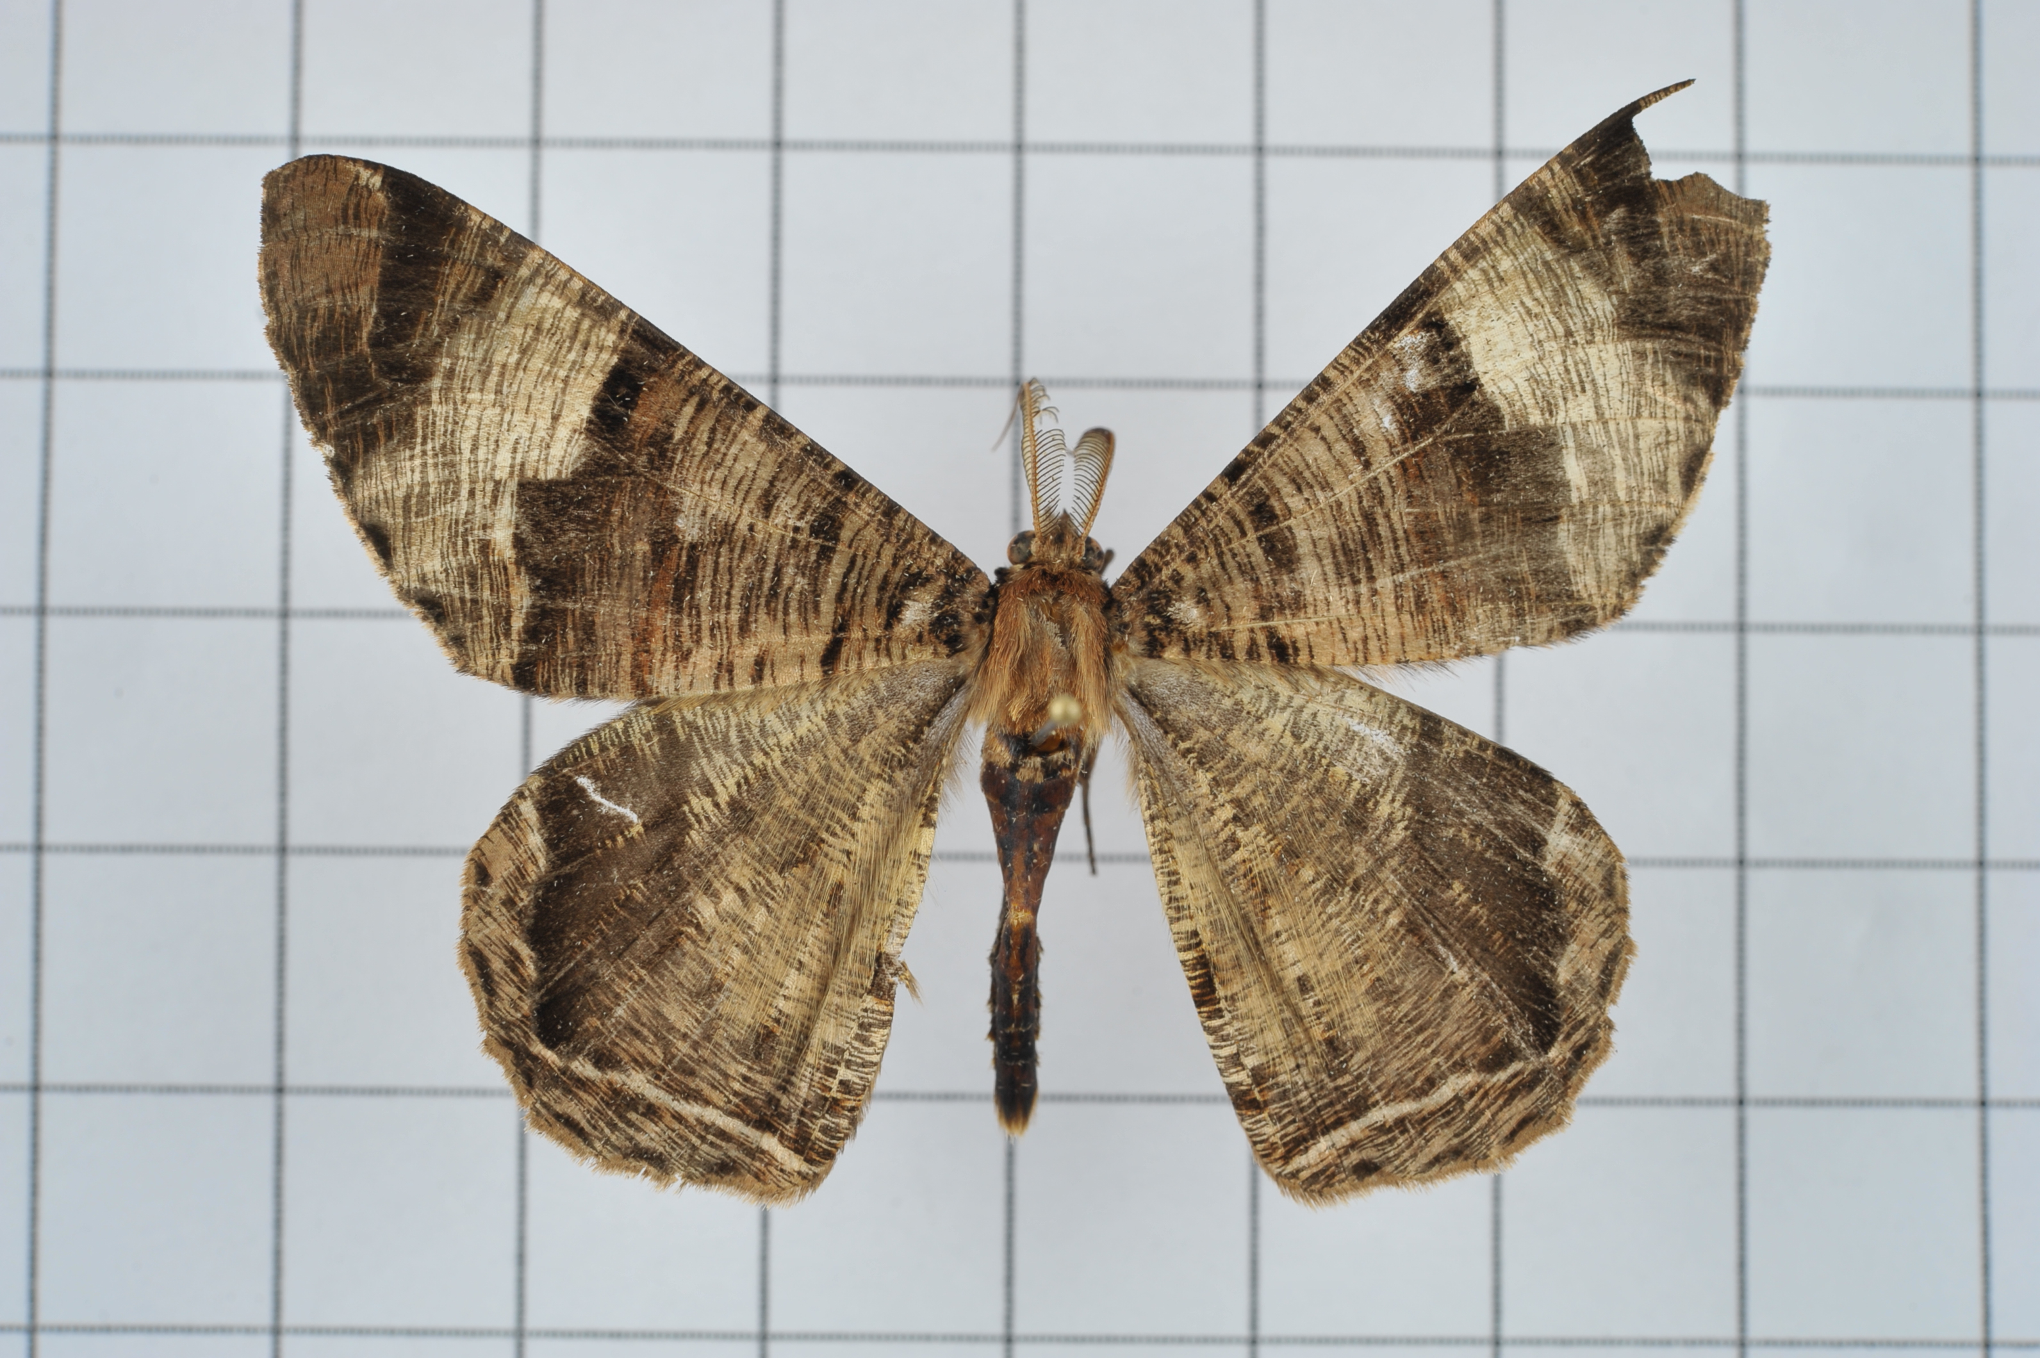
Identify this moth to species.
Xandrames latiferaria curvistriga
